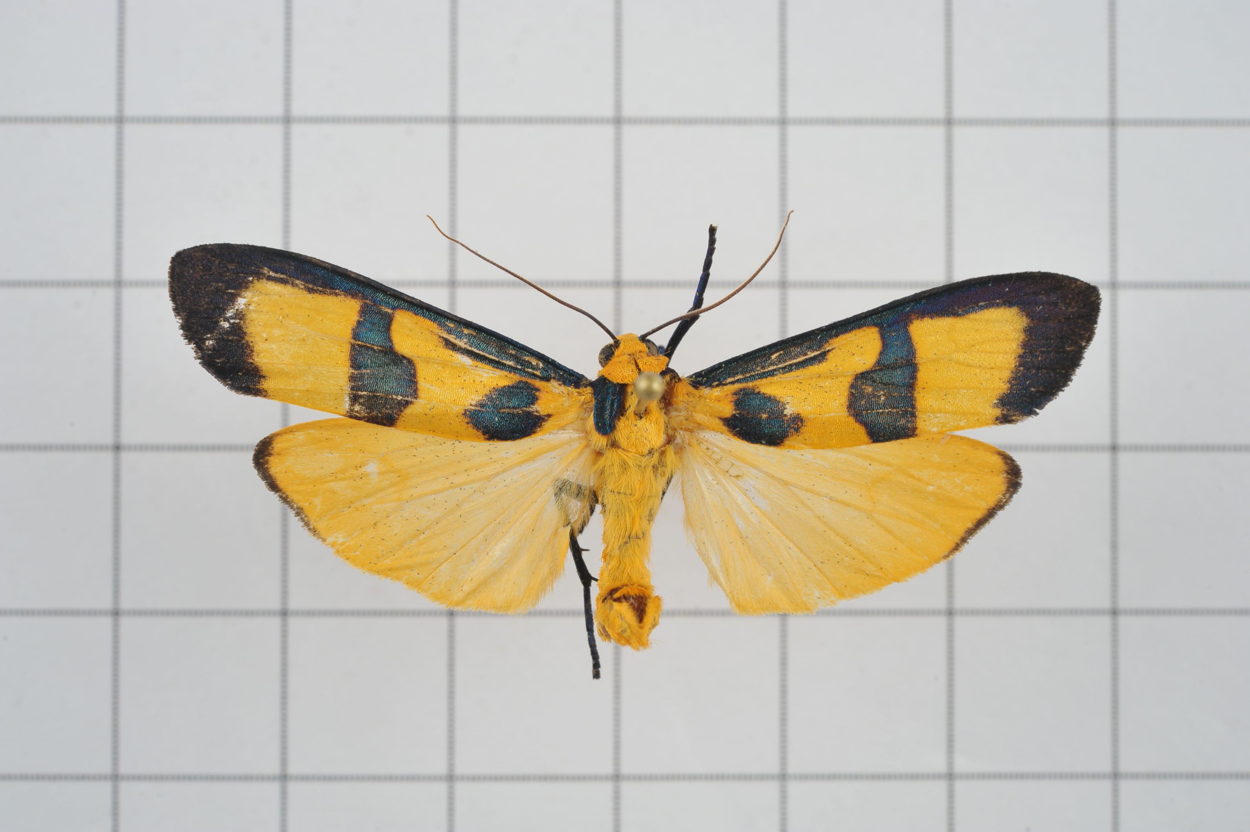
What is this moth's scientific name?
Chrysaeglia magnifica
